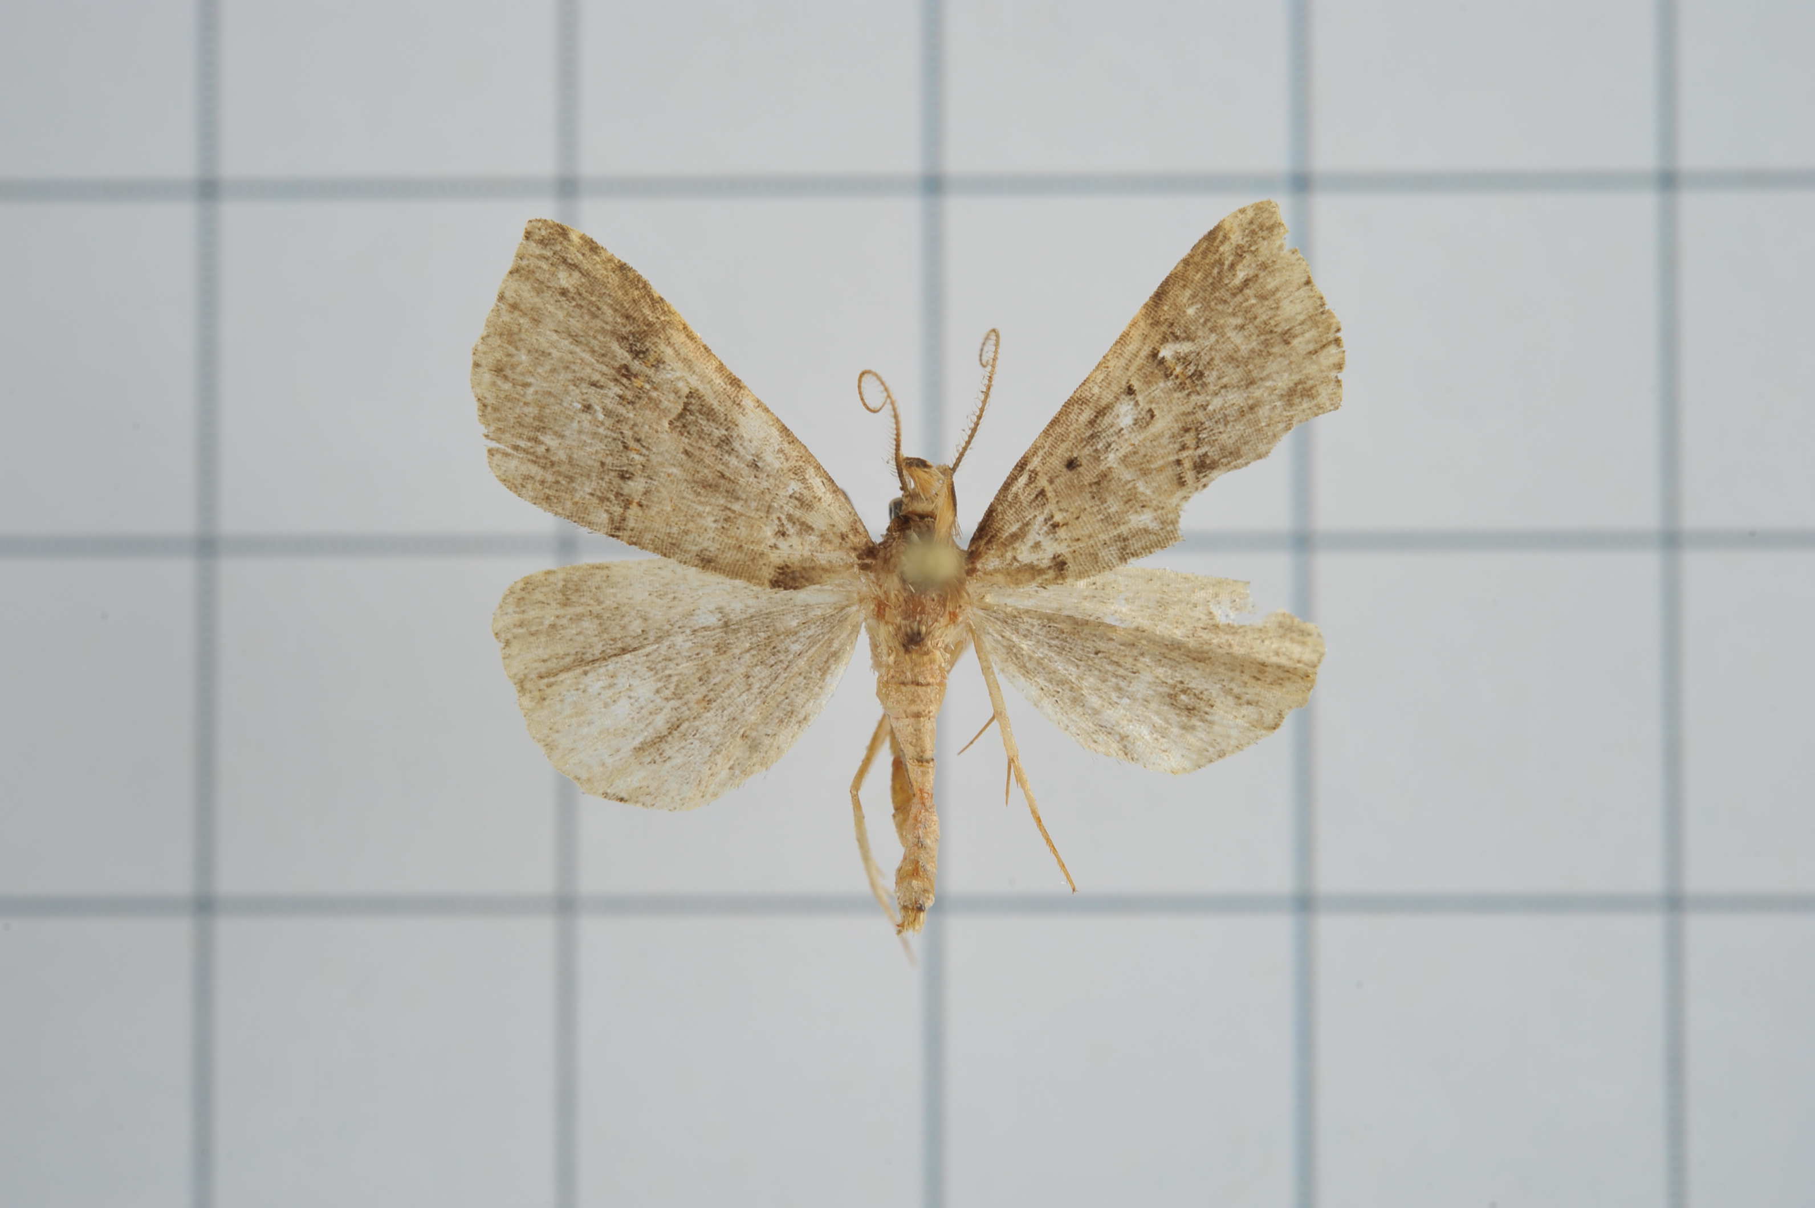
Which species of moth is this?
Bertula kosemponica
